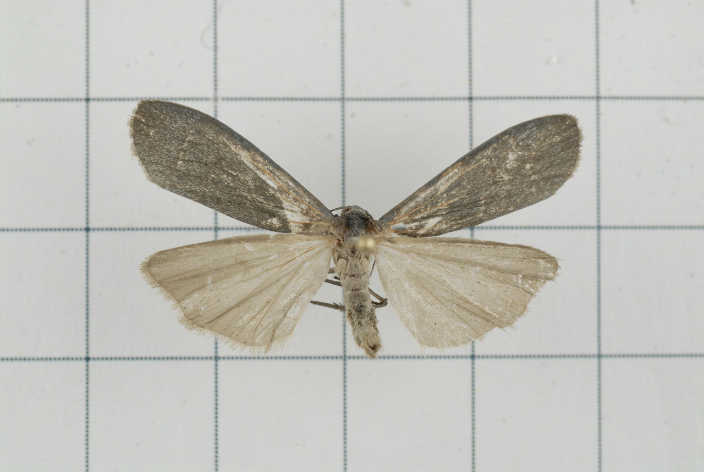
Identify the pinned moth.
Eilema pulverea
